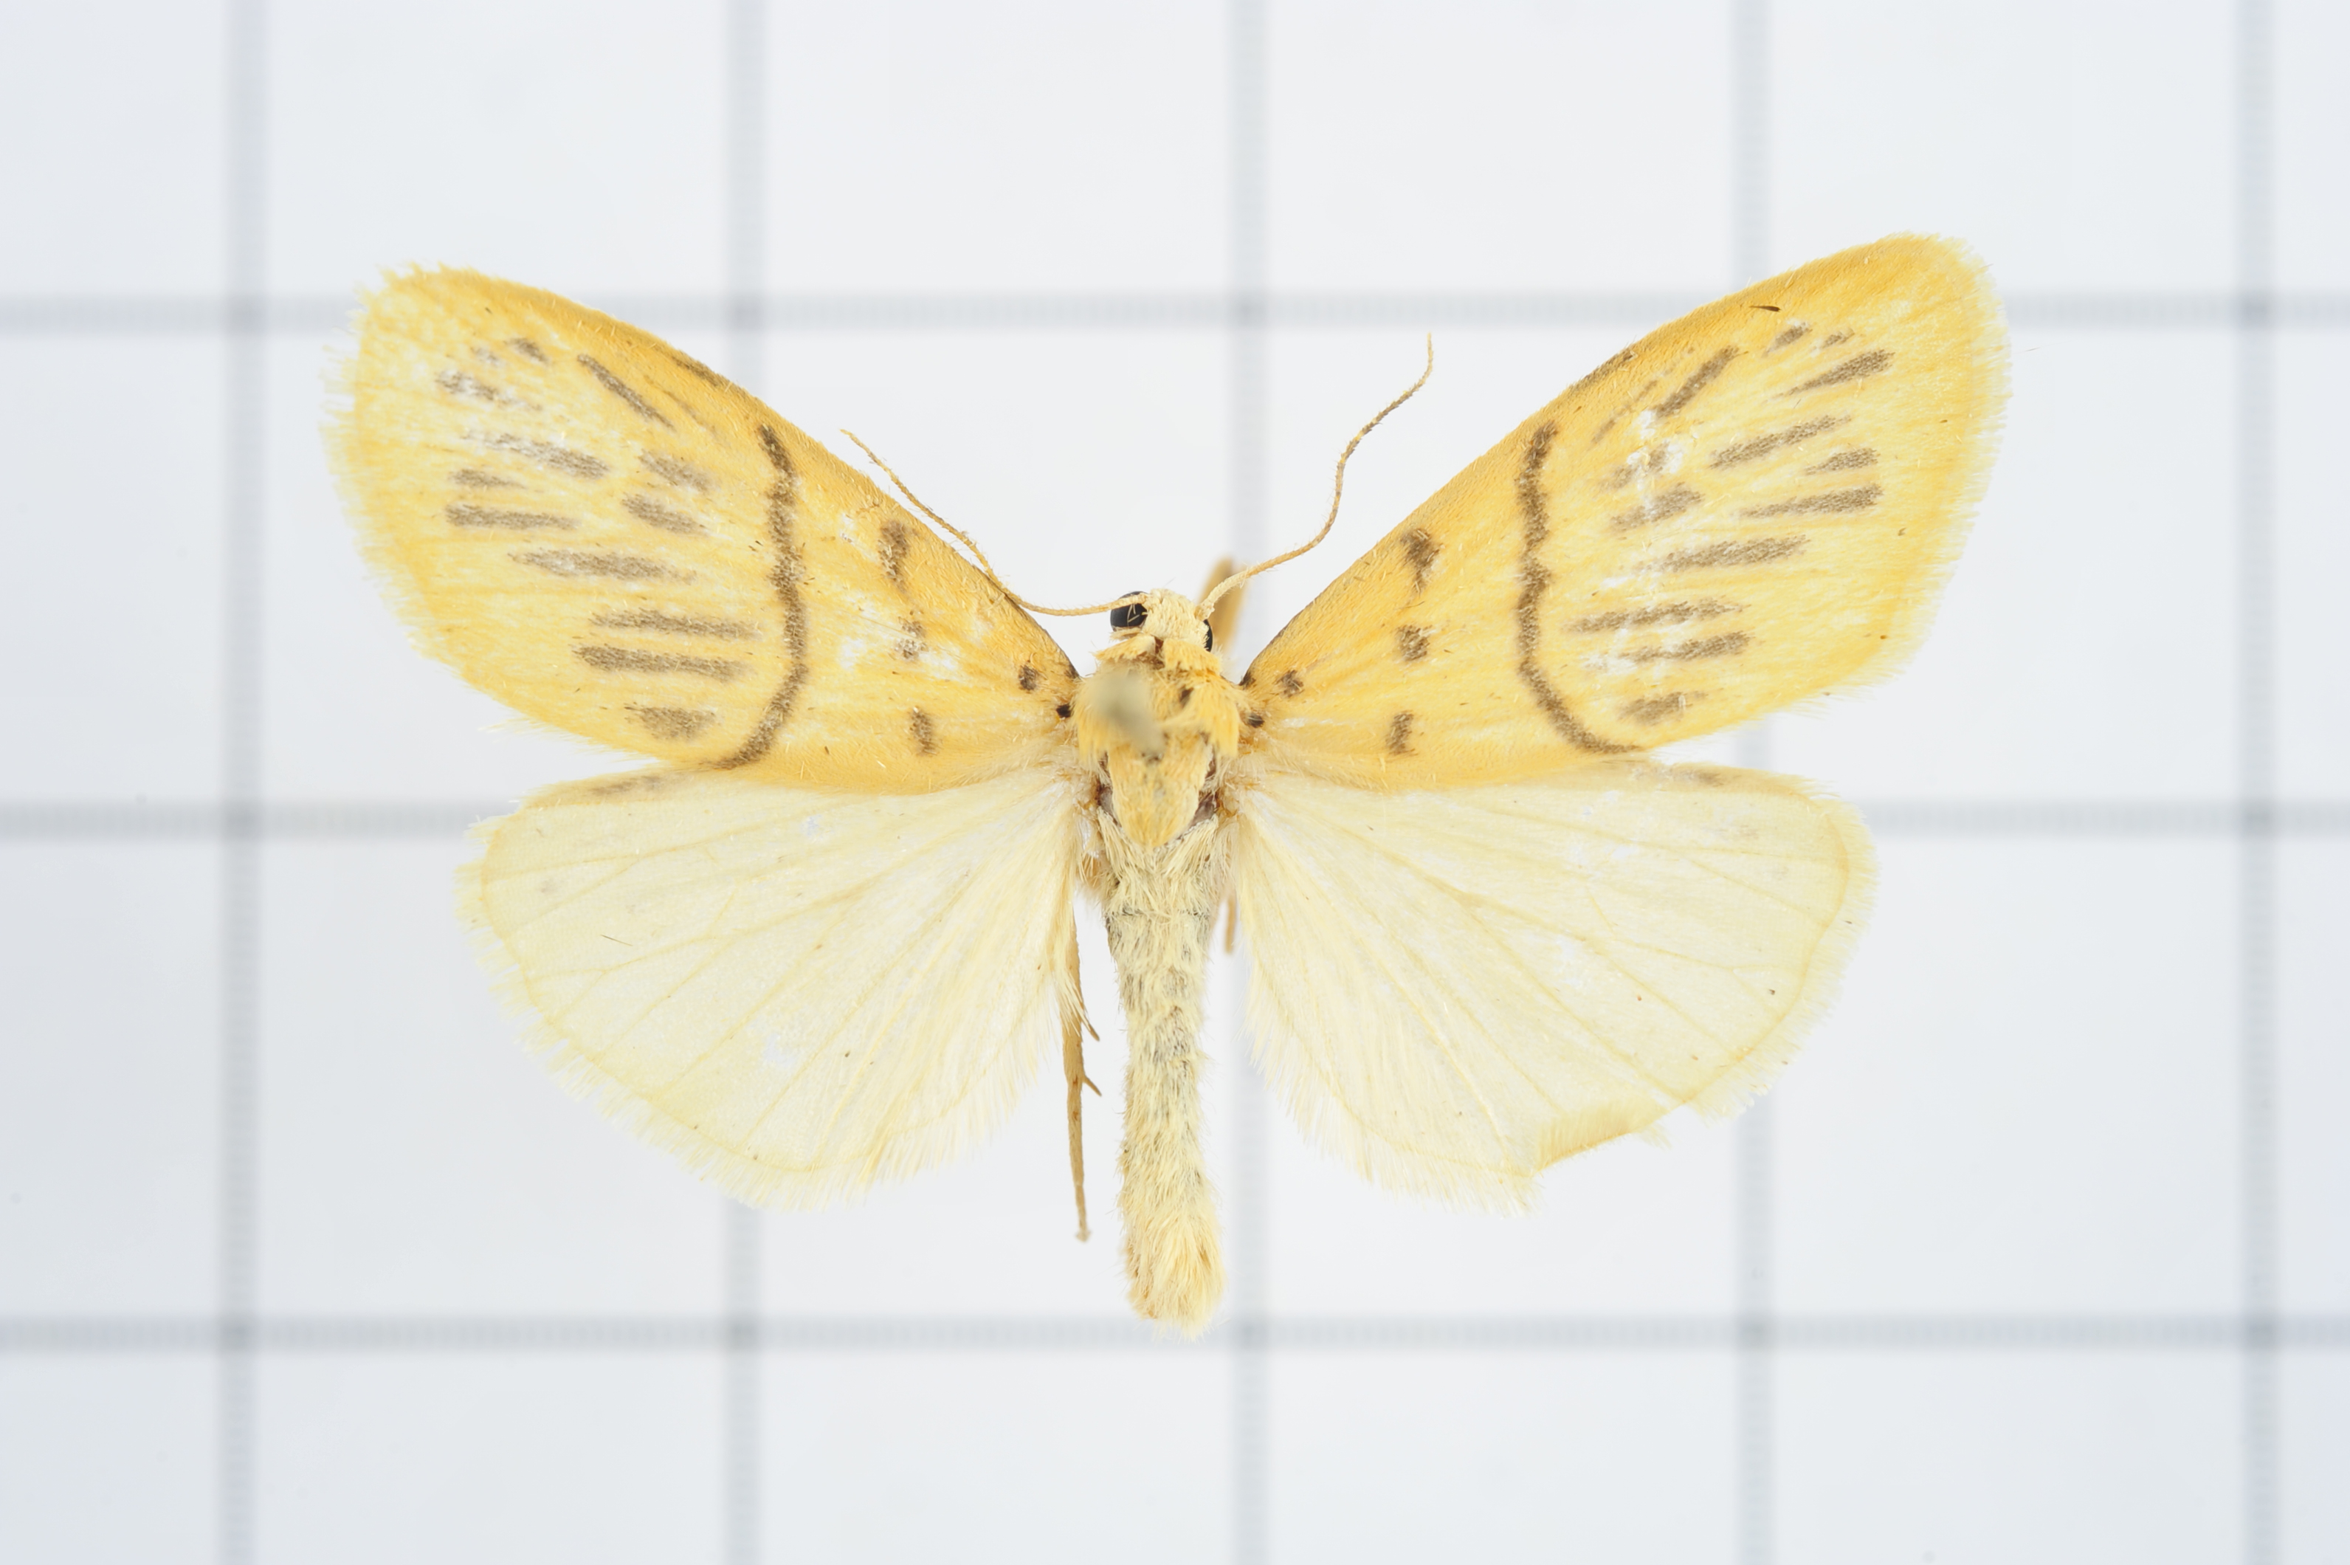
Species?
Stigmatophora karenkonis
